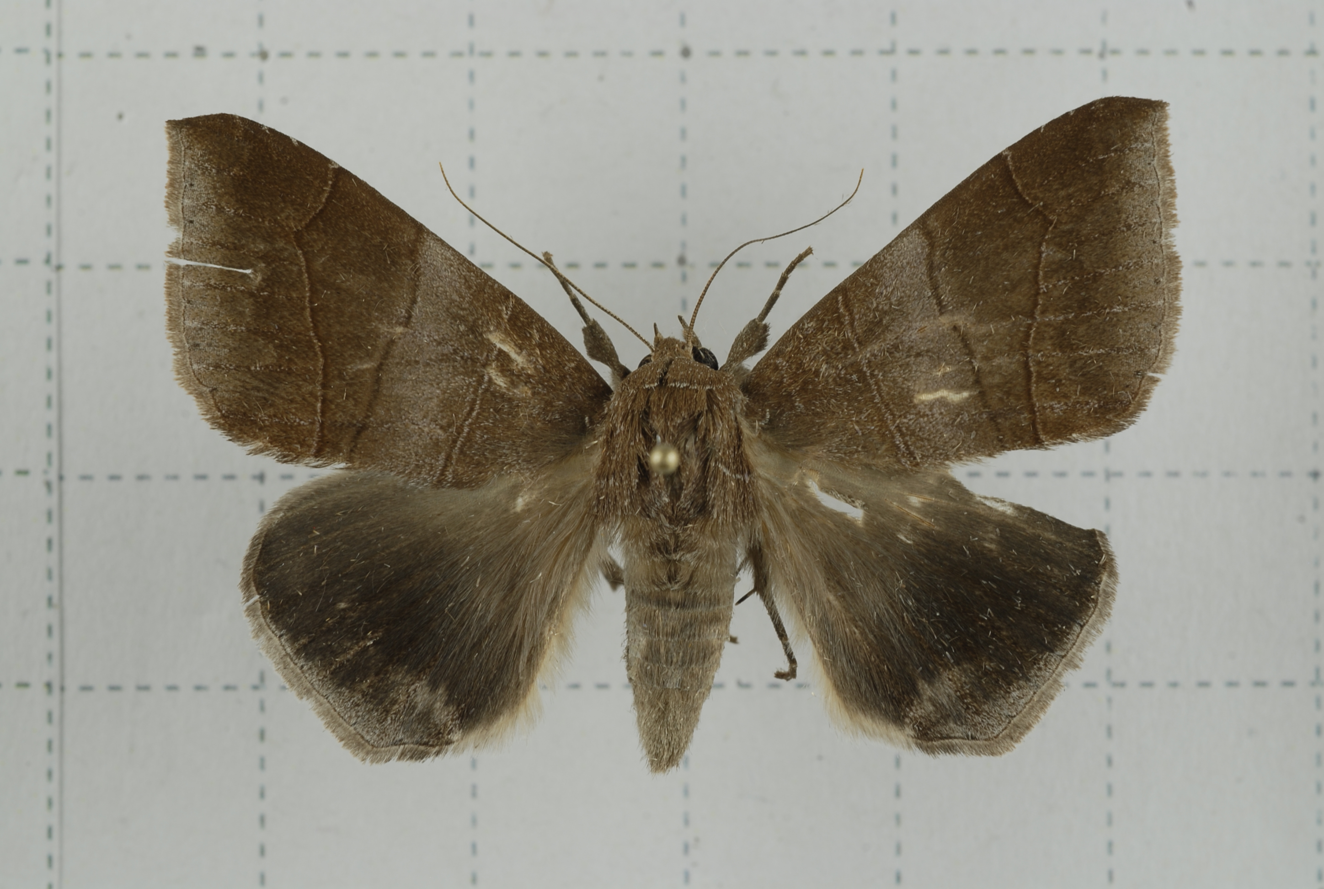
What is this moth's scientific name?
Bastilla absentimacula
